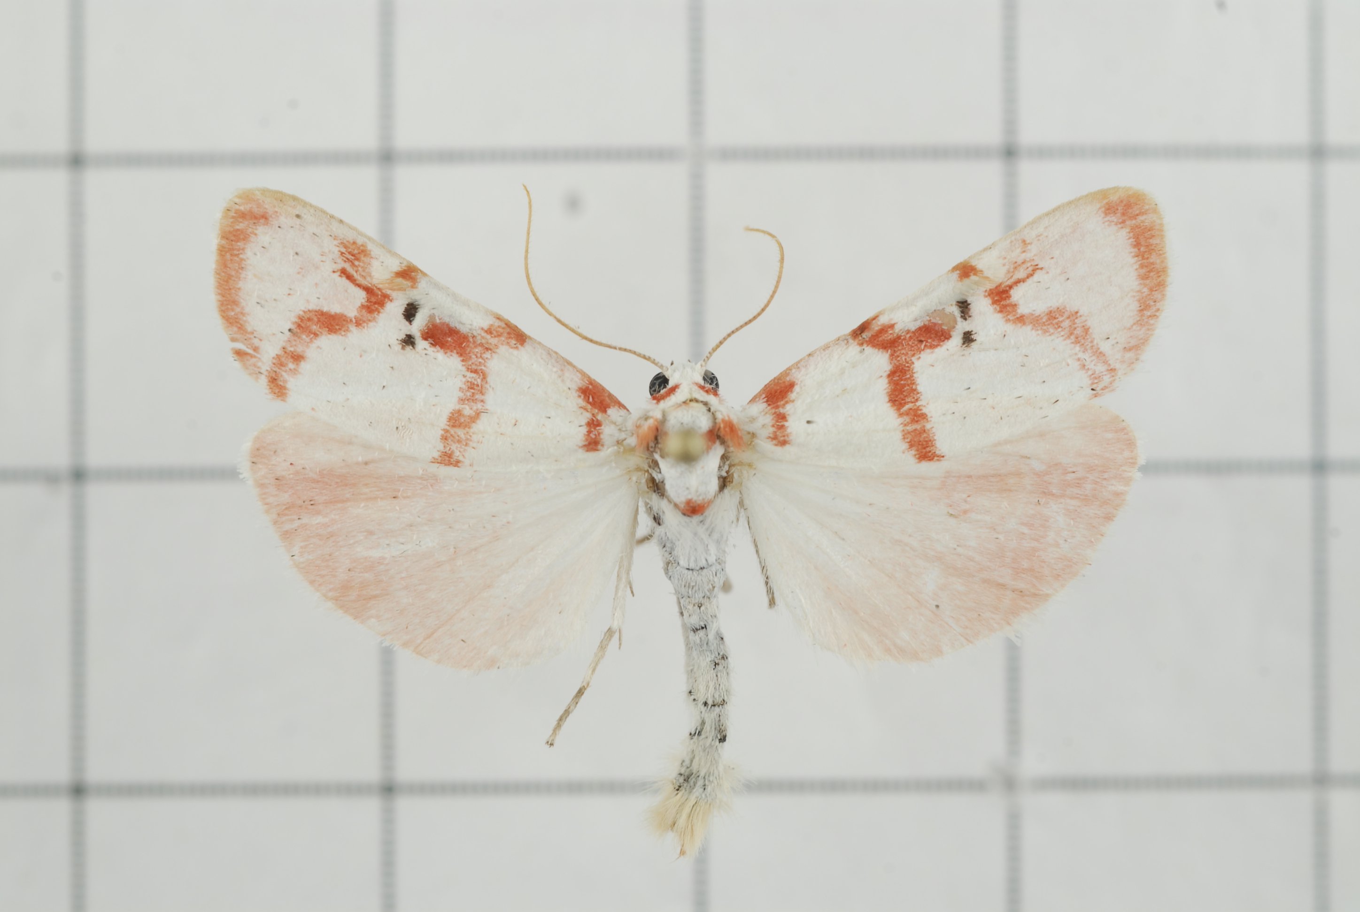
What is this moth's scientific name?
Cyana hamata hamata
